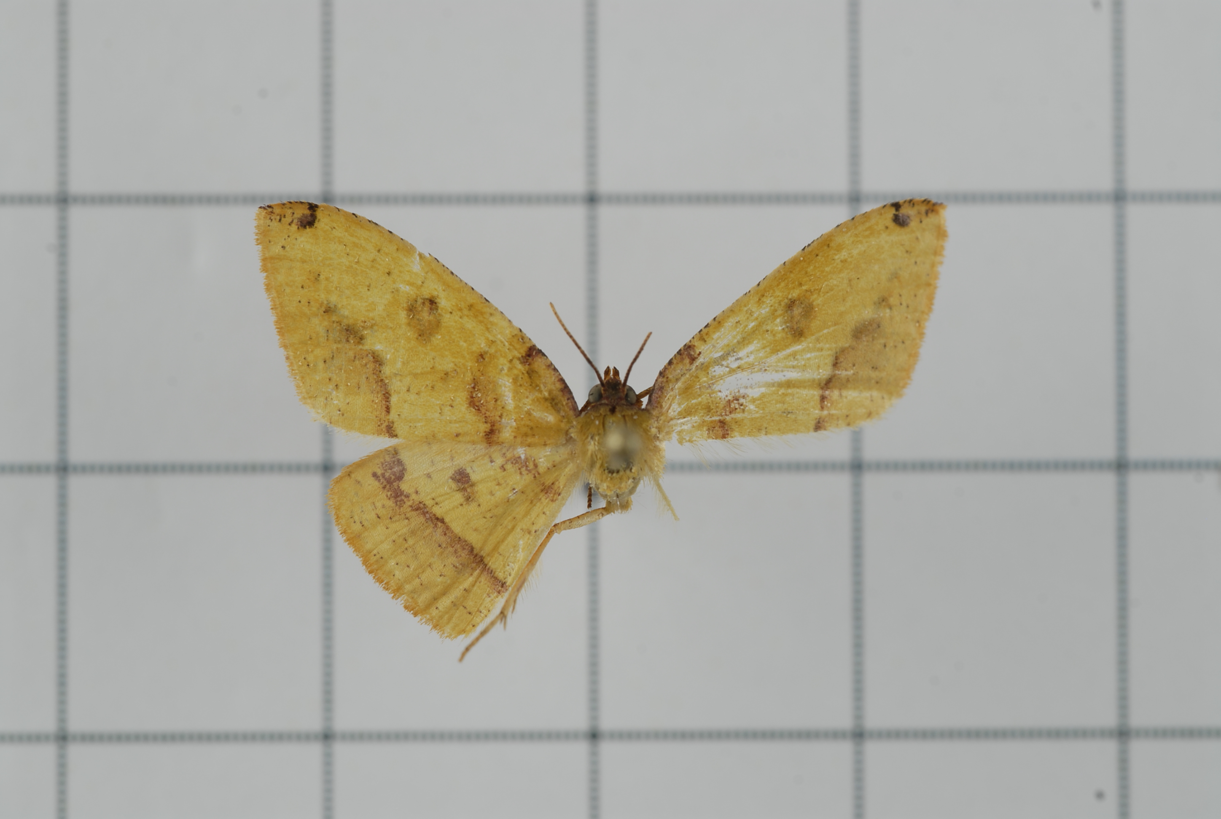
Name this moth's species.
Heterolocha coccinea
